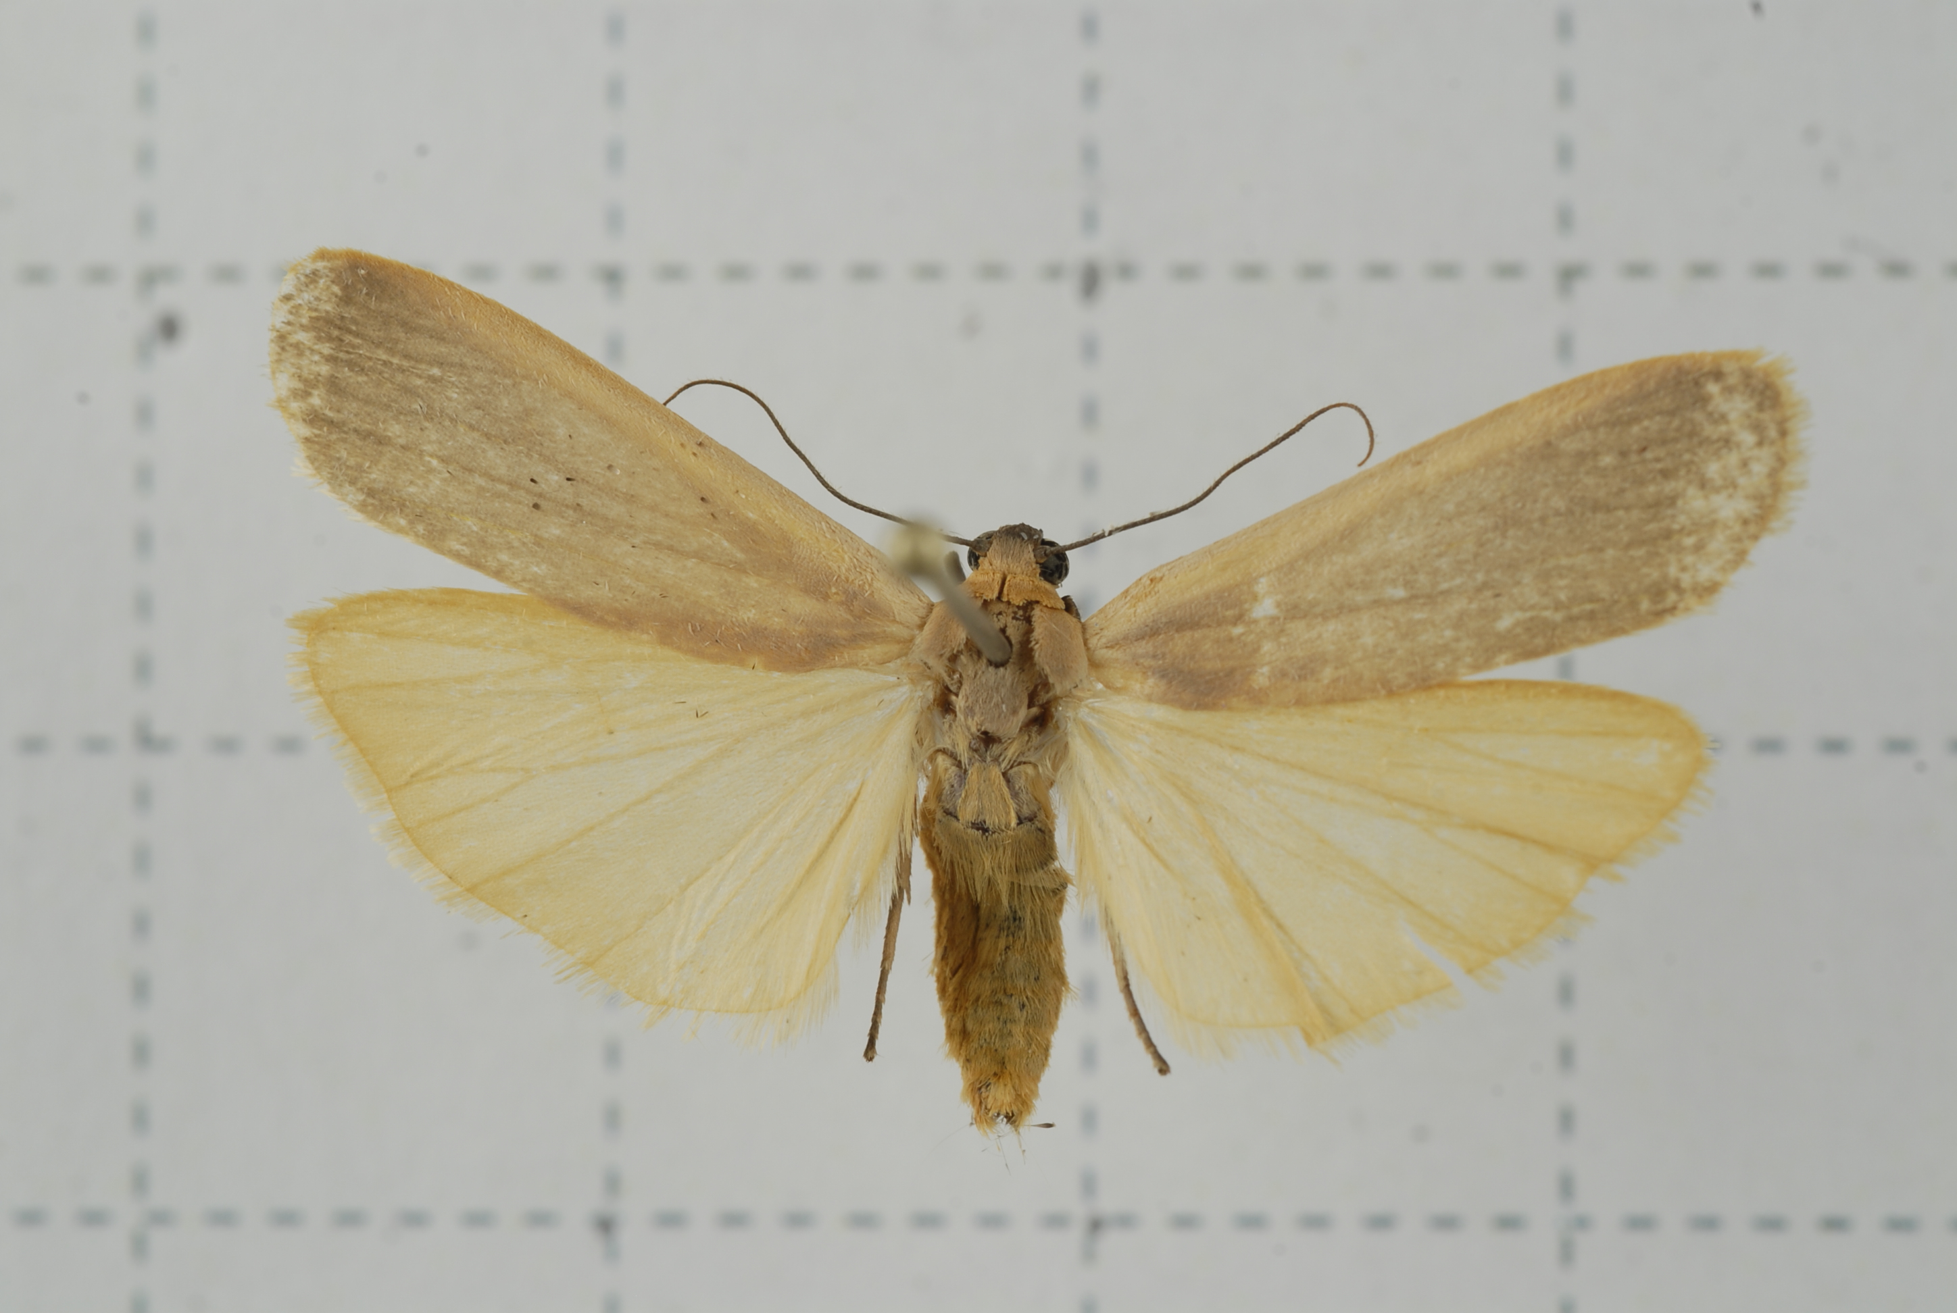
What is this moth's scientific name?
Brunia antica
